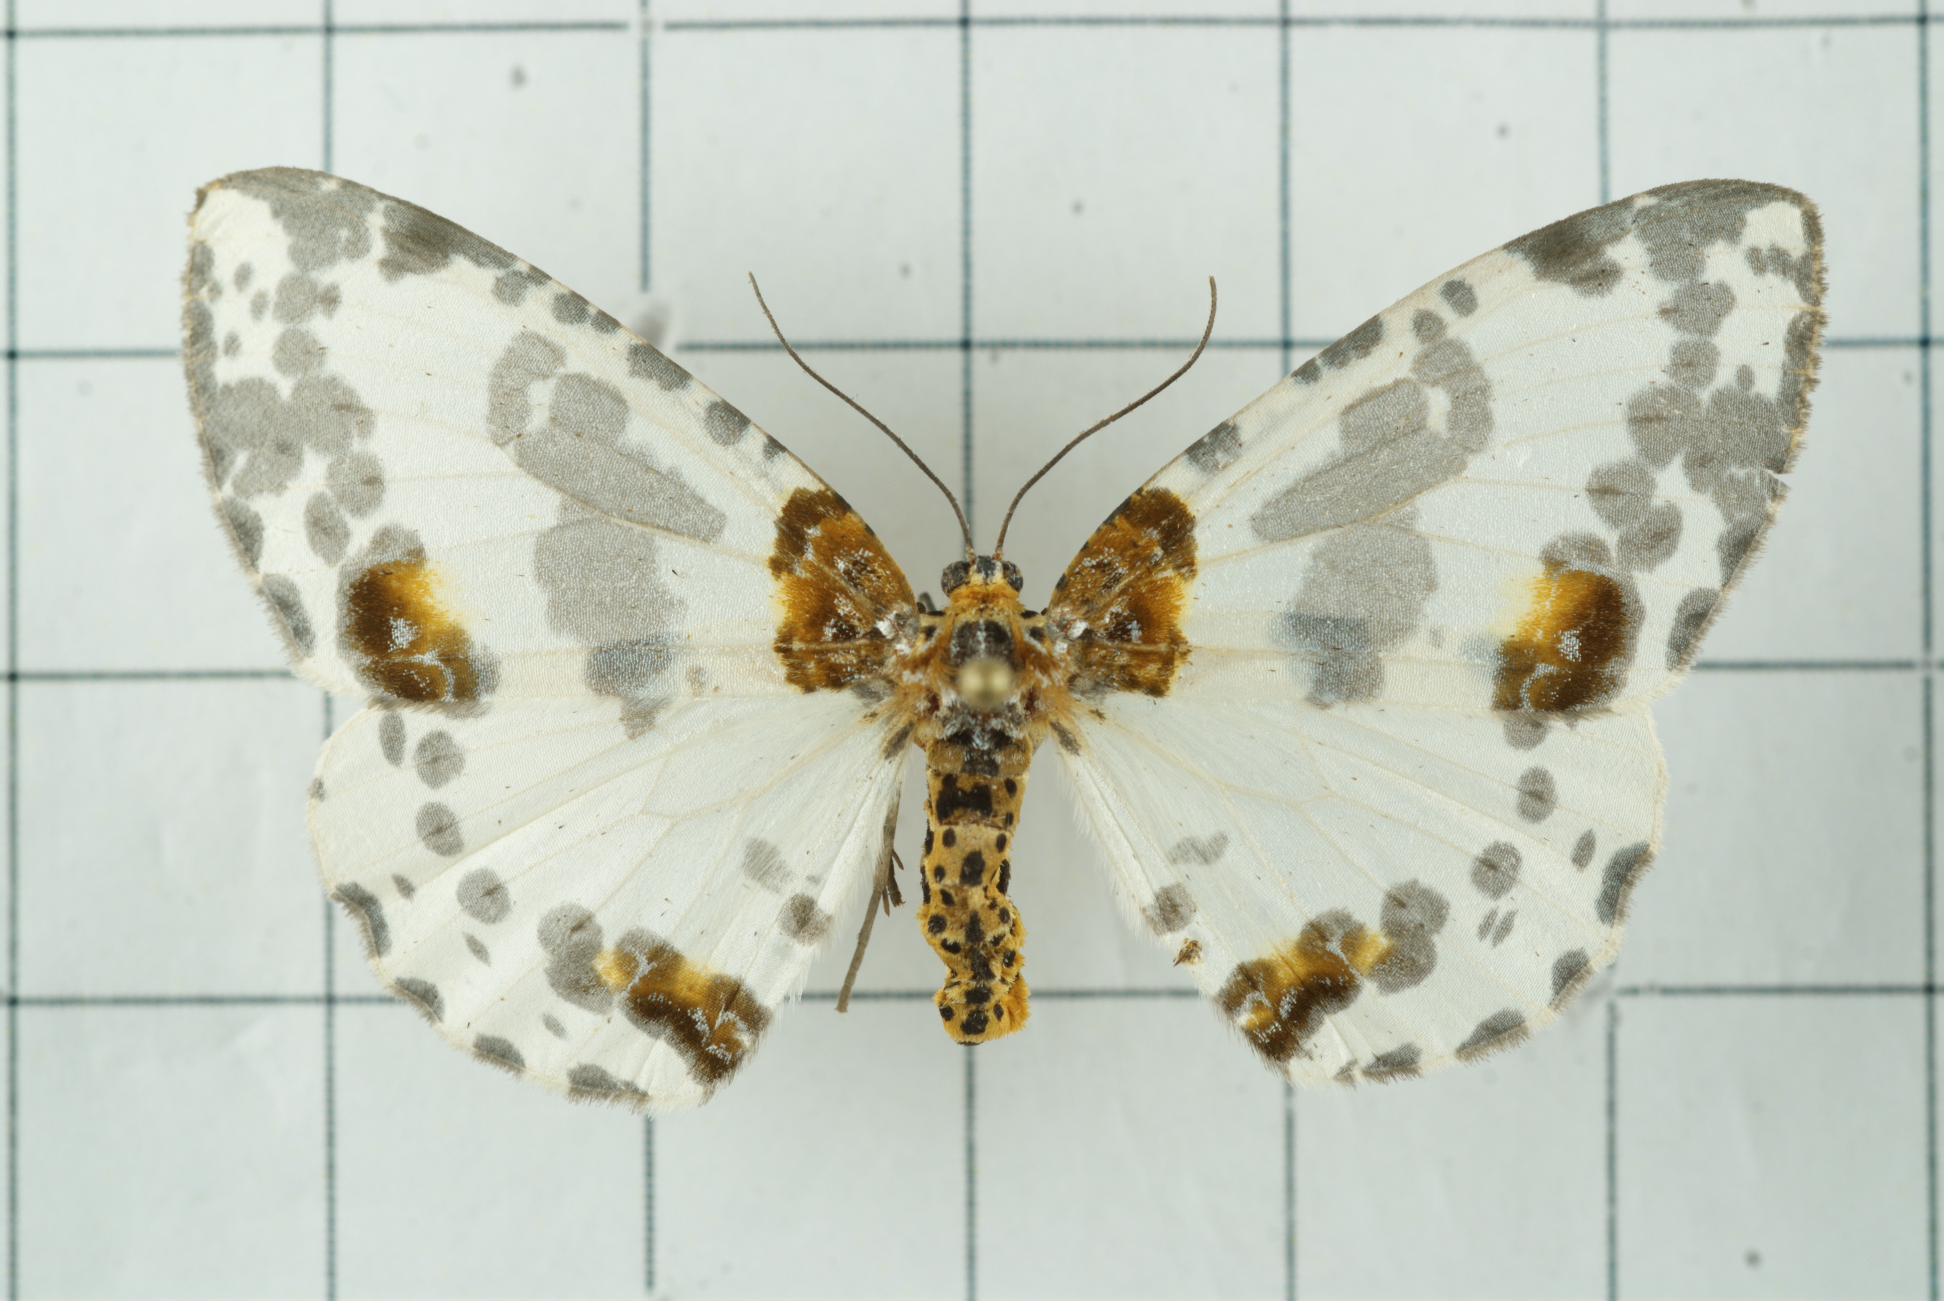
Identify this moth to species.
Abraxas adilluminata
